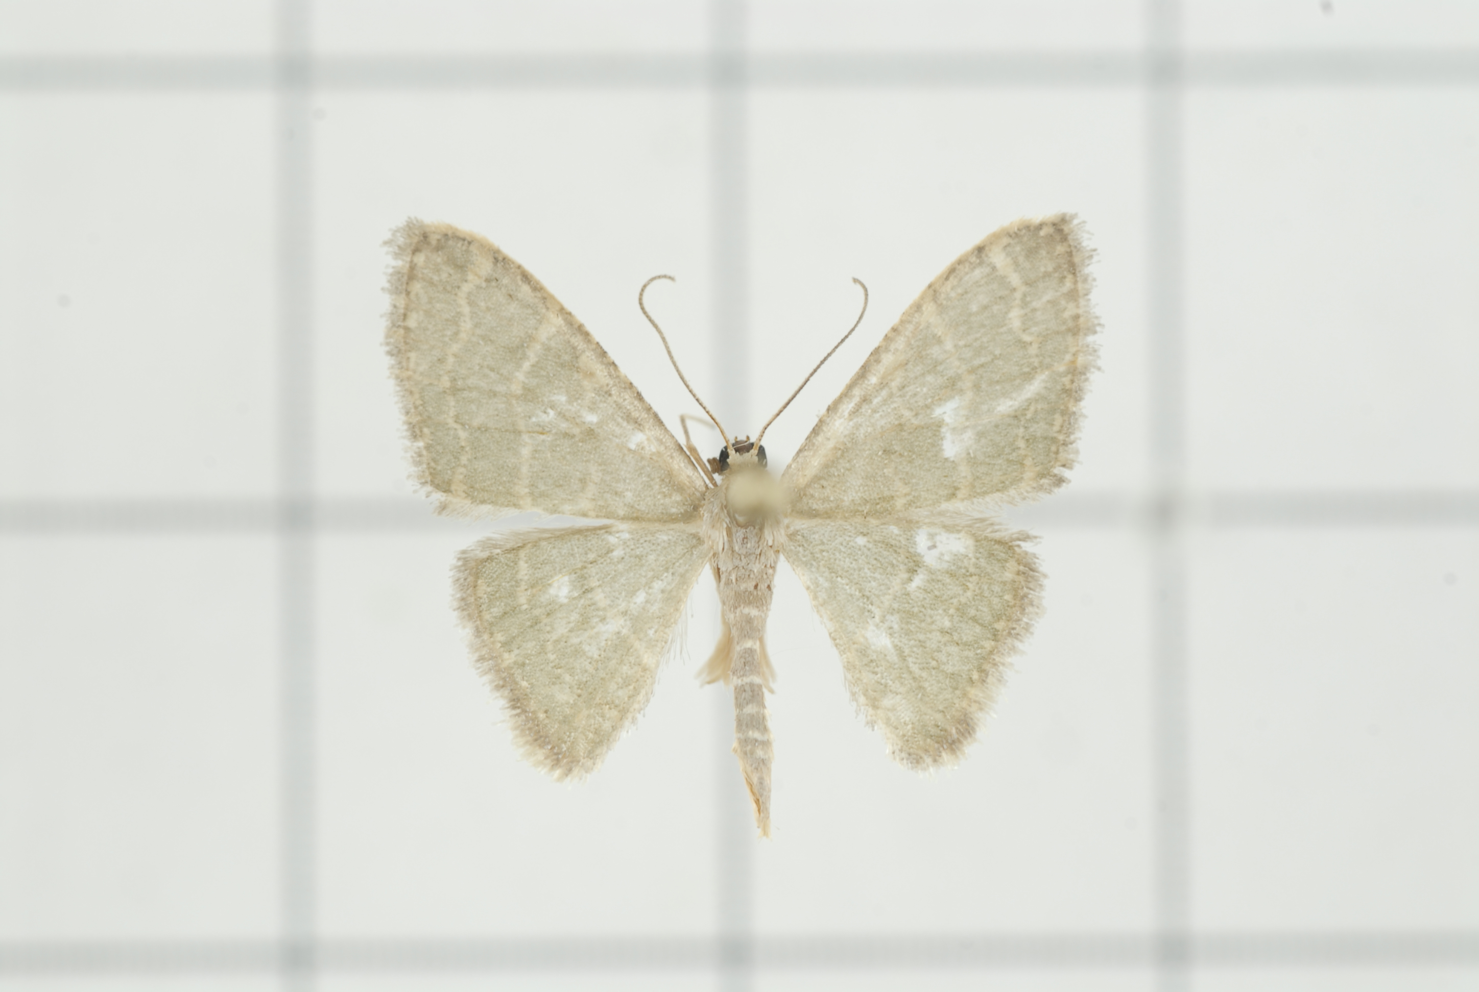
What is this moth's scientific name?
Lophophleps purpurea
